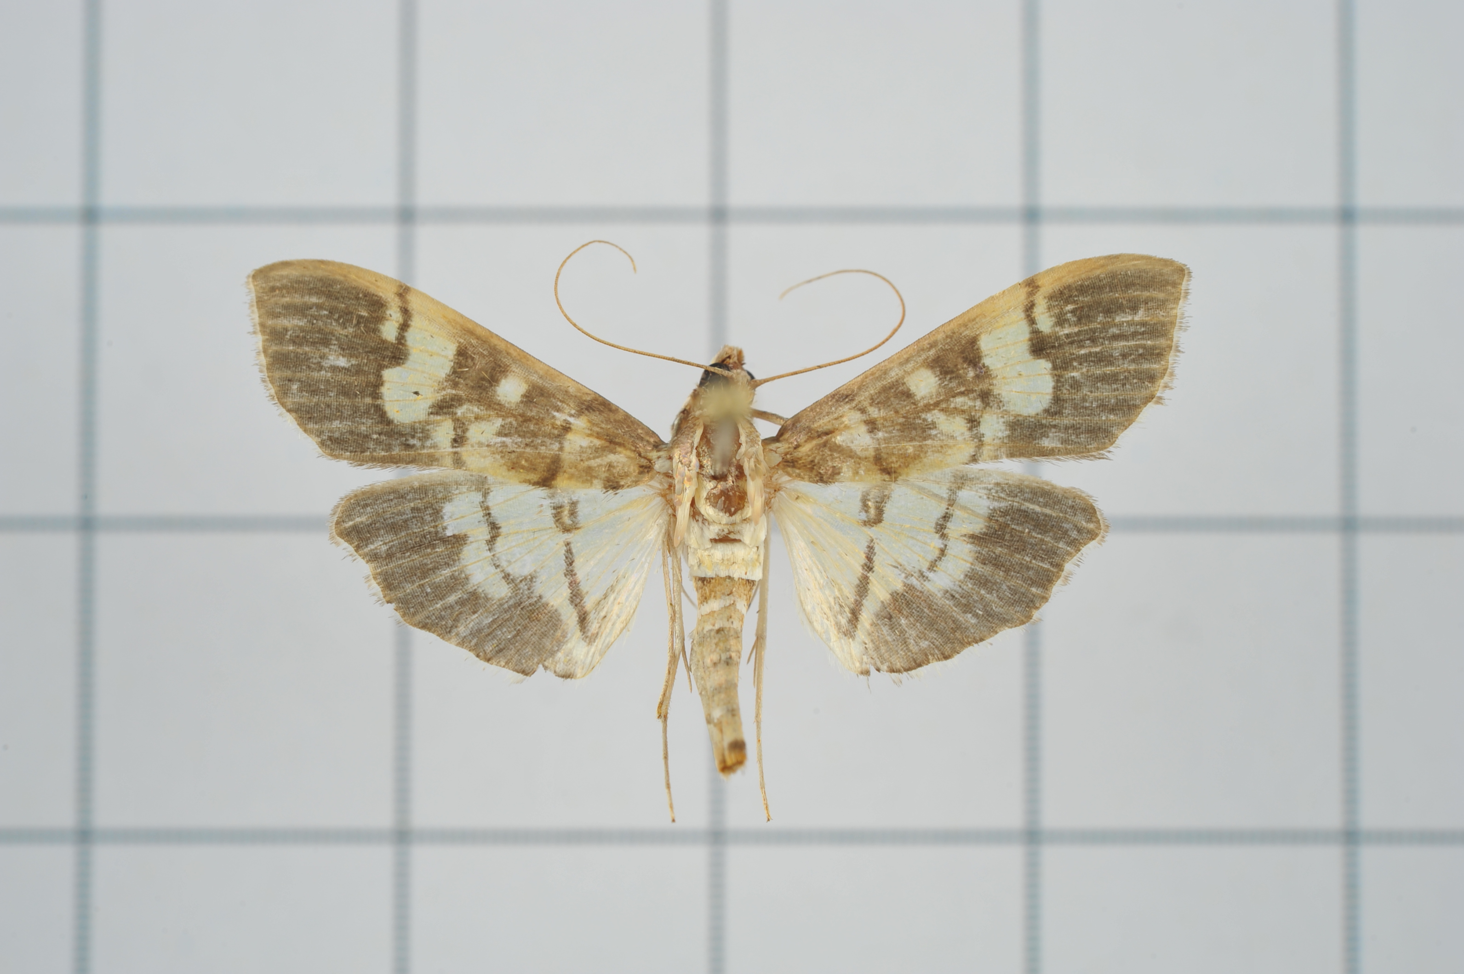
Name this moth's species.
Uresiphita quinquigera
